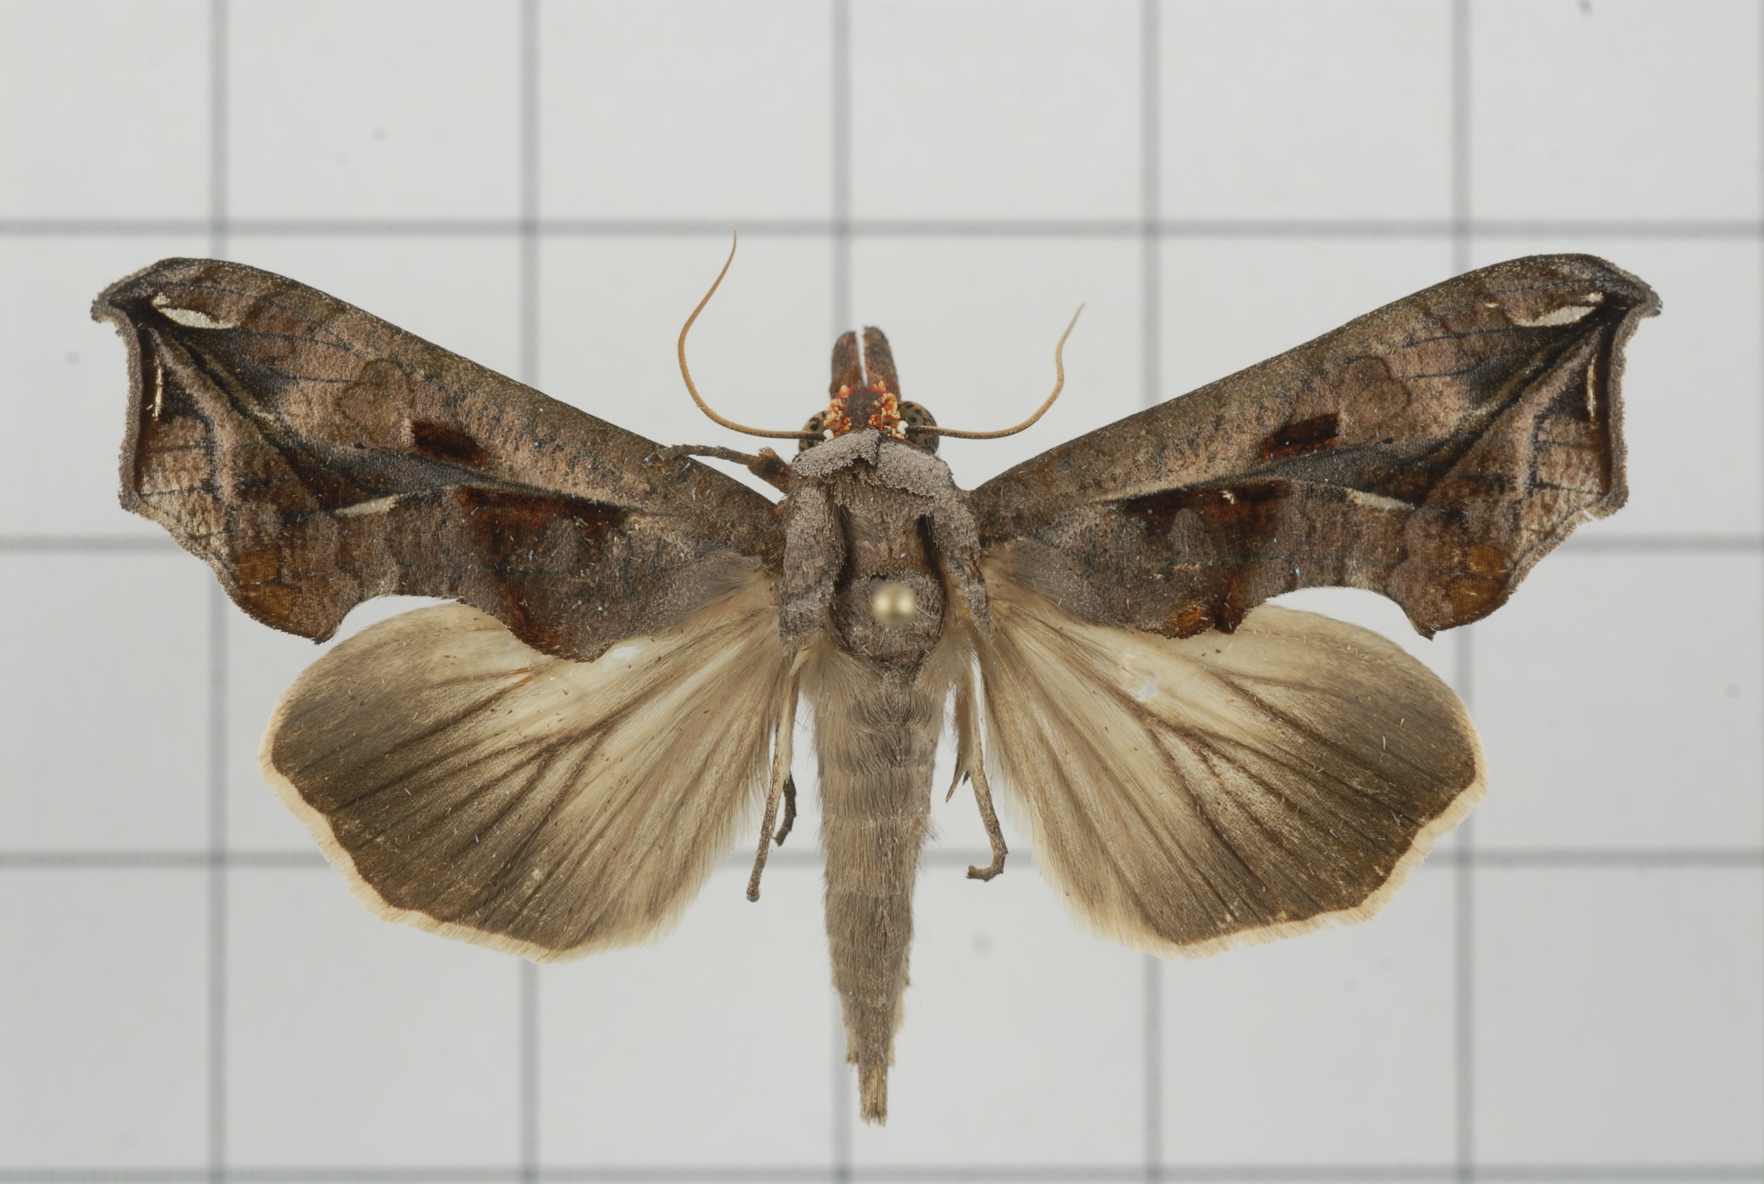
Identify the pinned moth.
Oraesia argyrosticta
